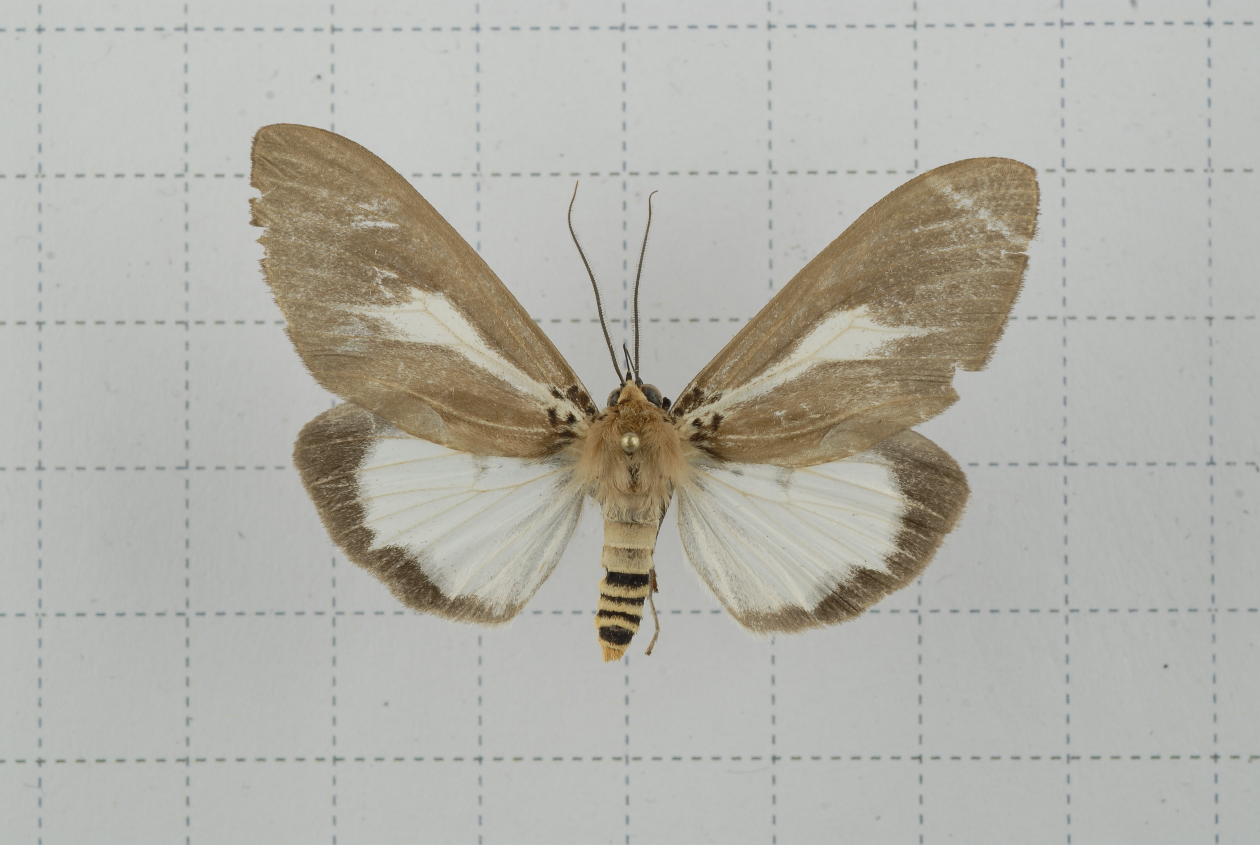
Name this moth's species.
Asota heliconia zebrina
